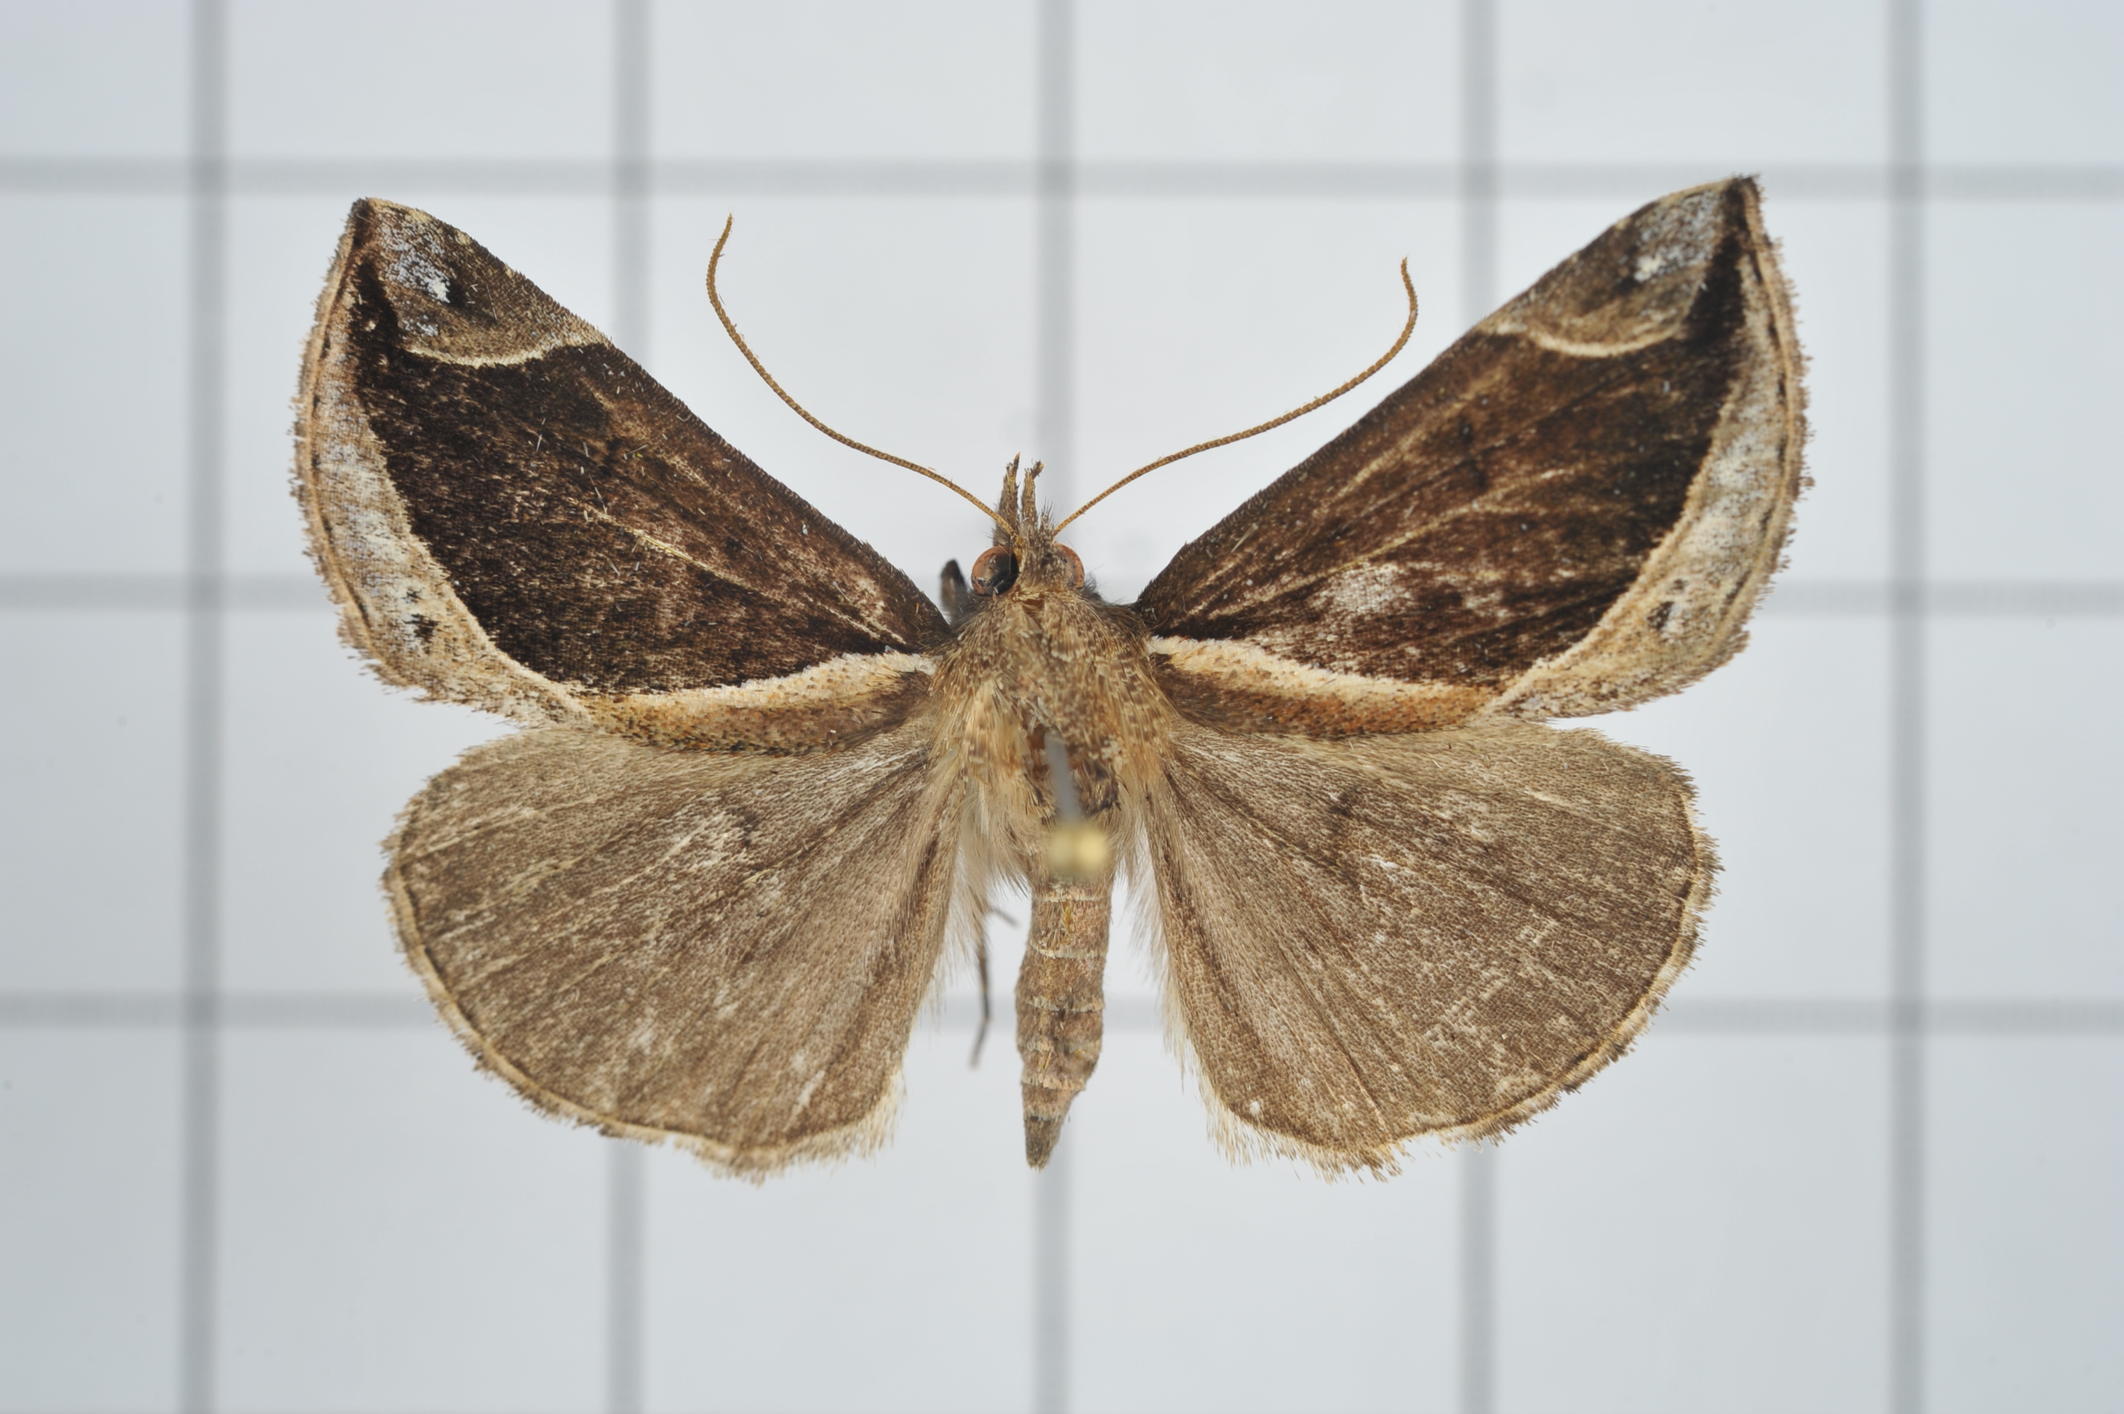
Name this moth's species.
Hypena perspicua
